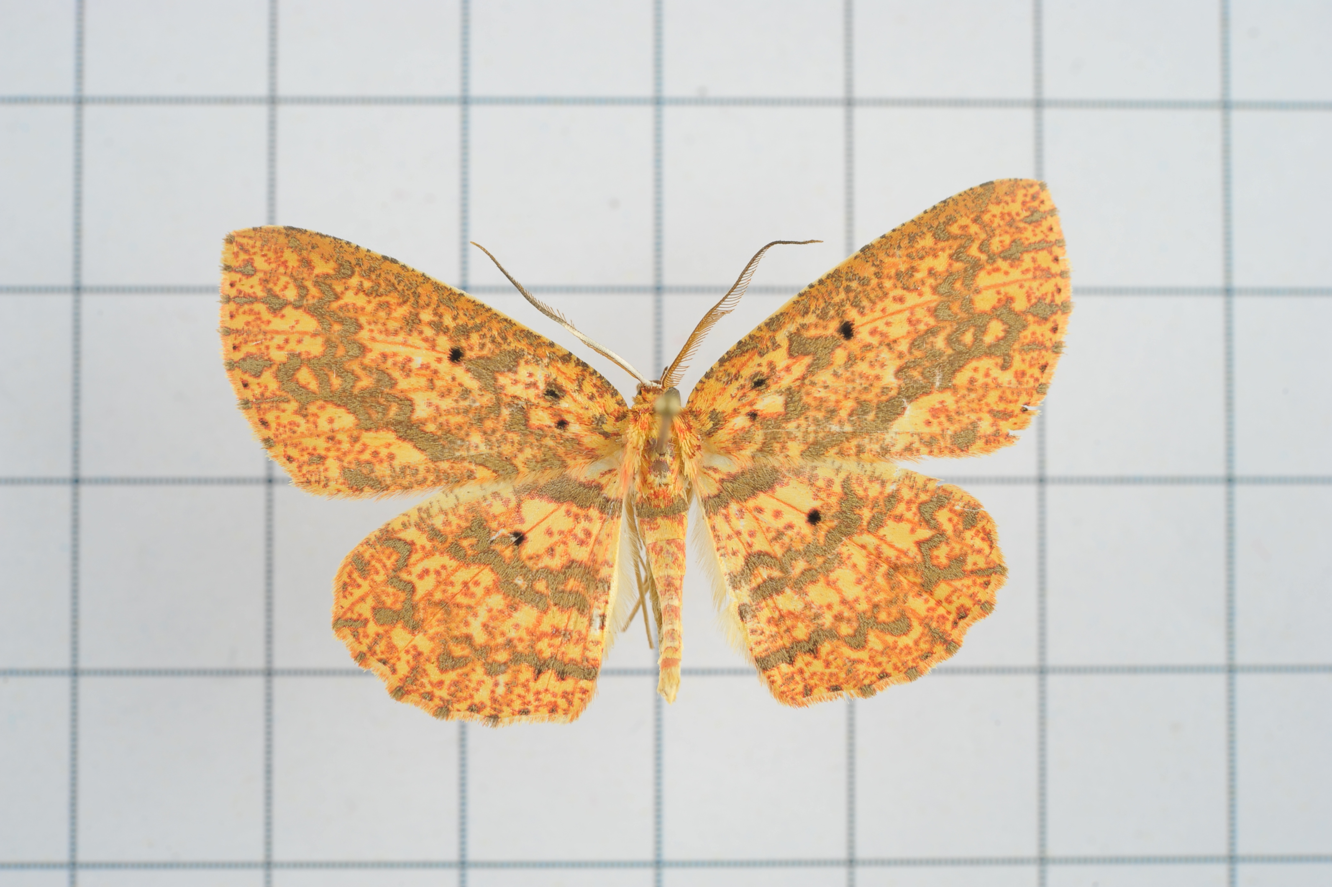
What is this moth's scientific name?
Borbacha pardaria
